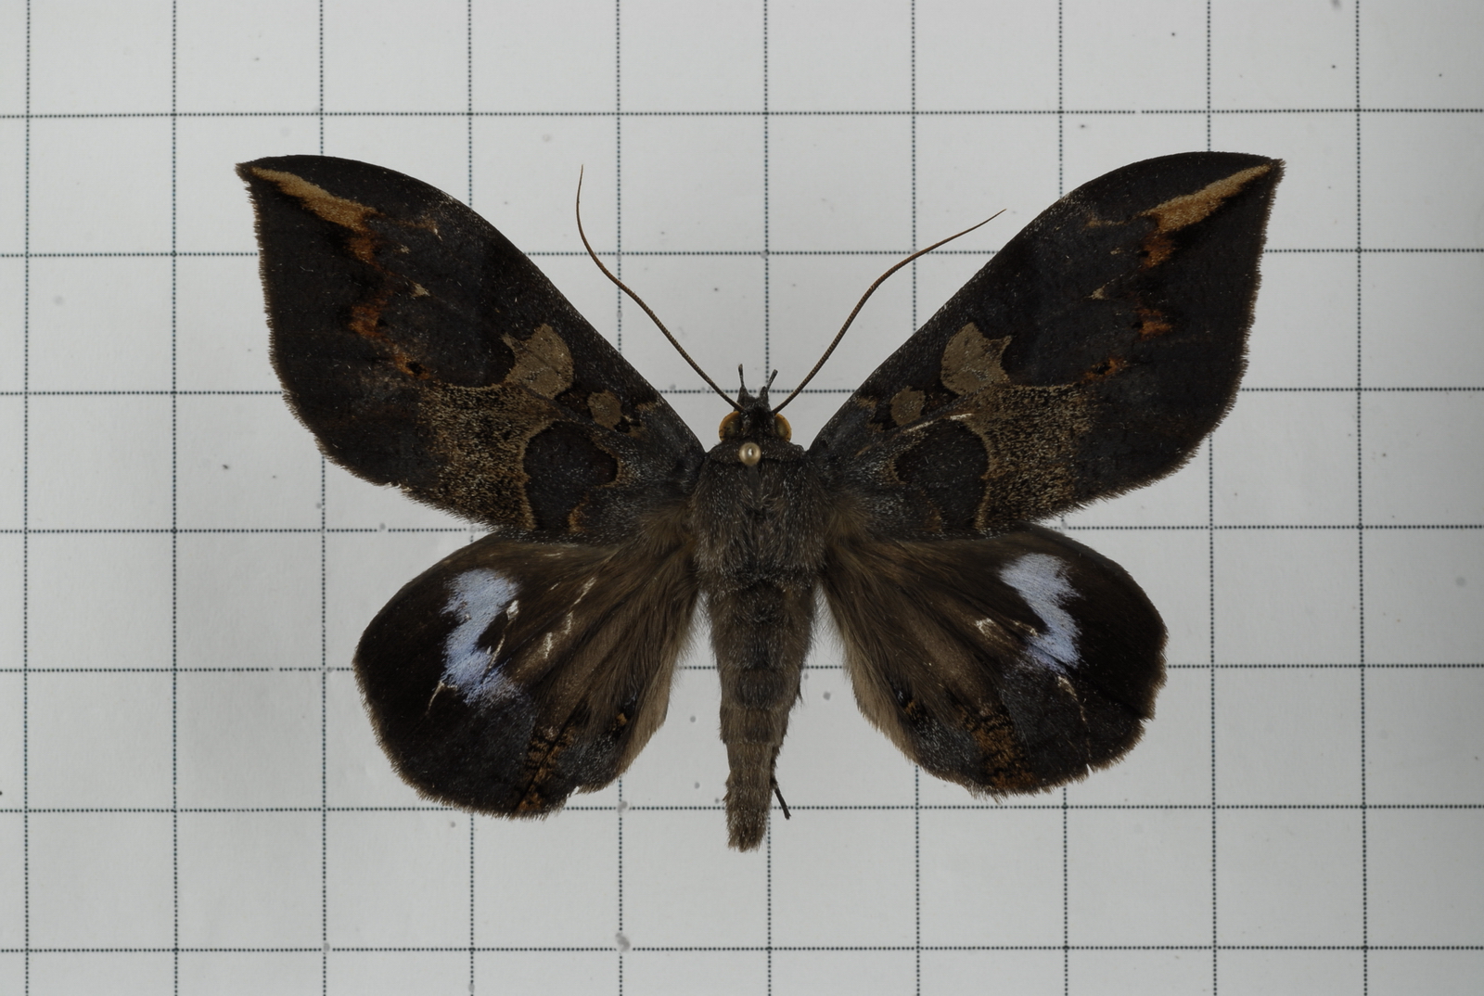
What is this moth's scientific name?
Ischyja ferrifracta
